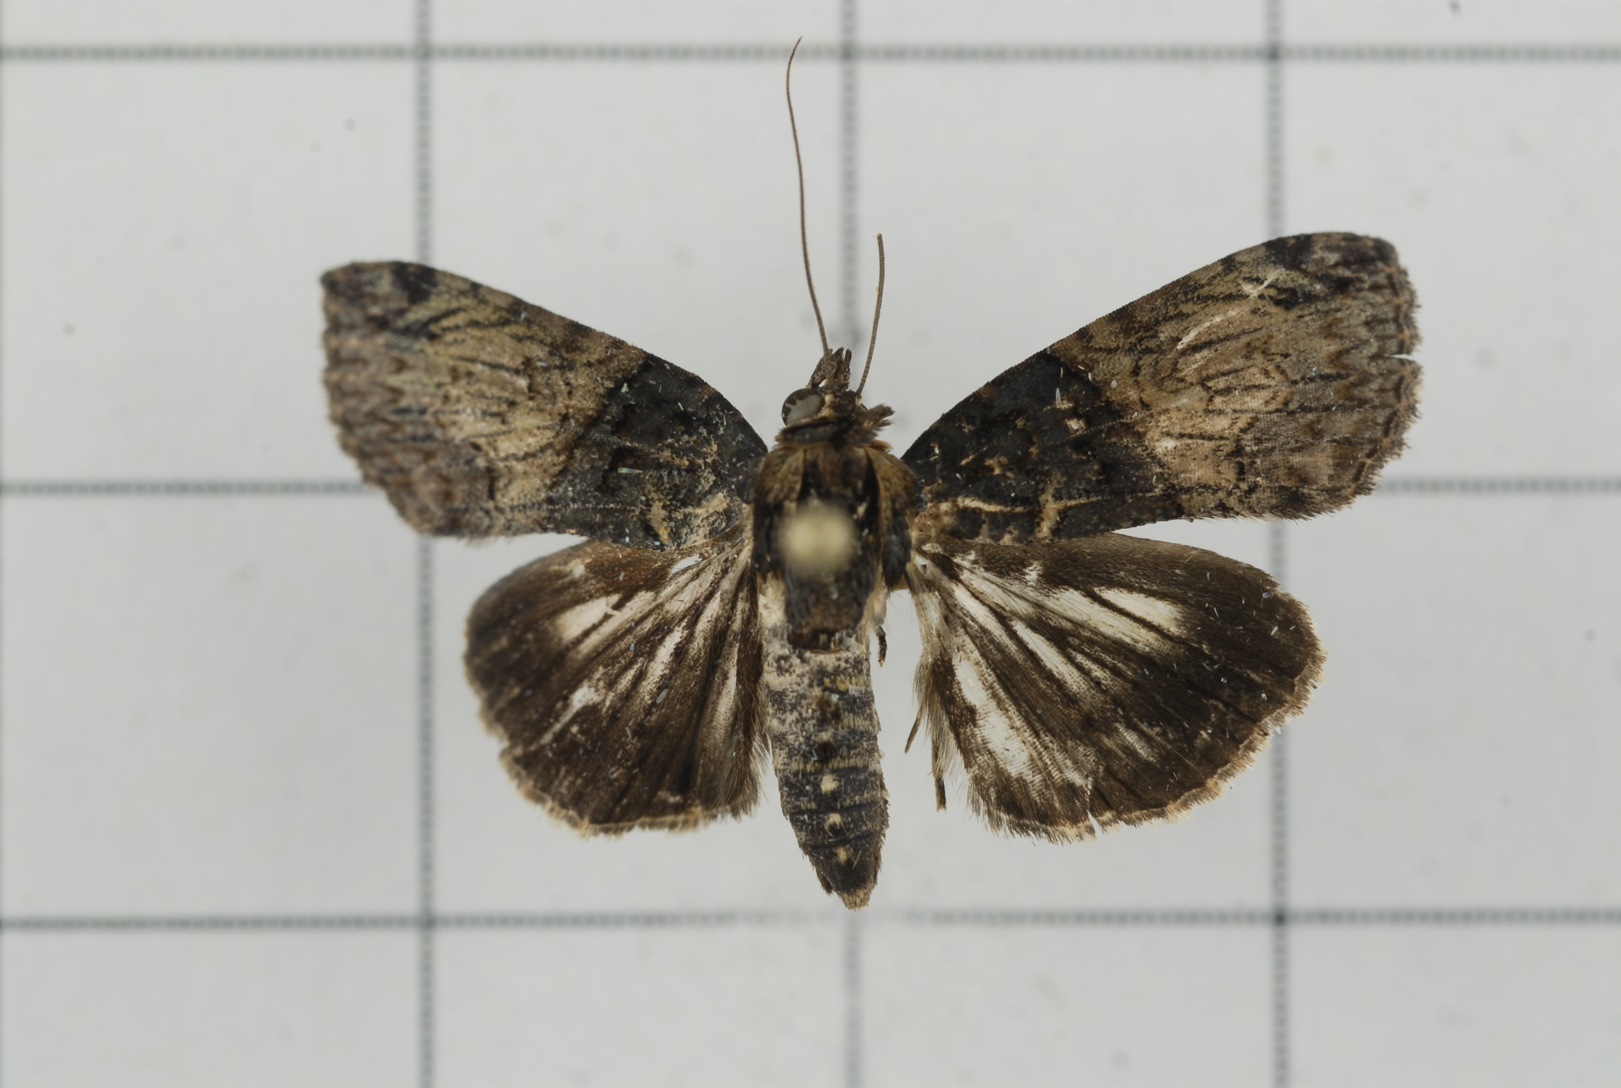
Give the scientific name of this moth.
Lophoptera phaeobasis
